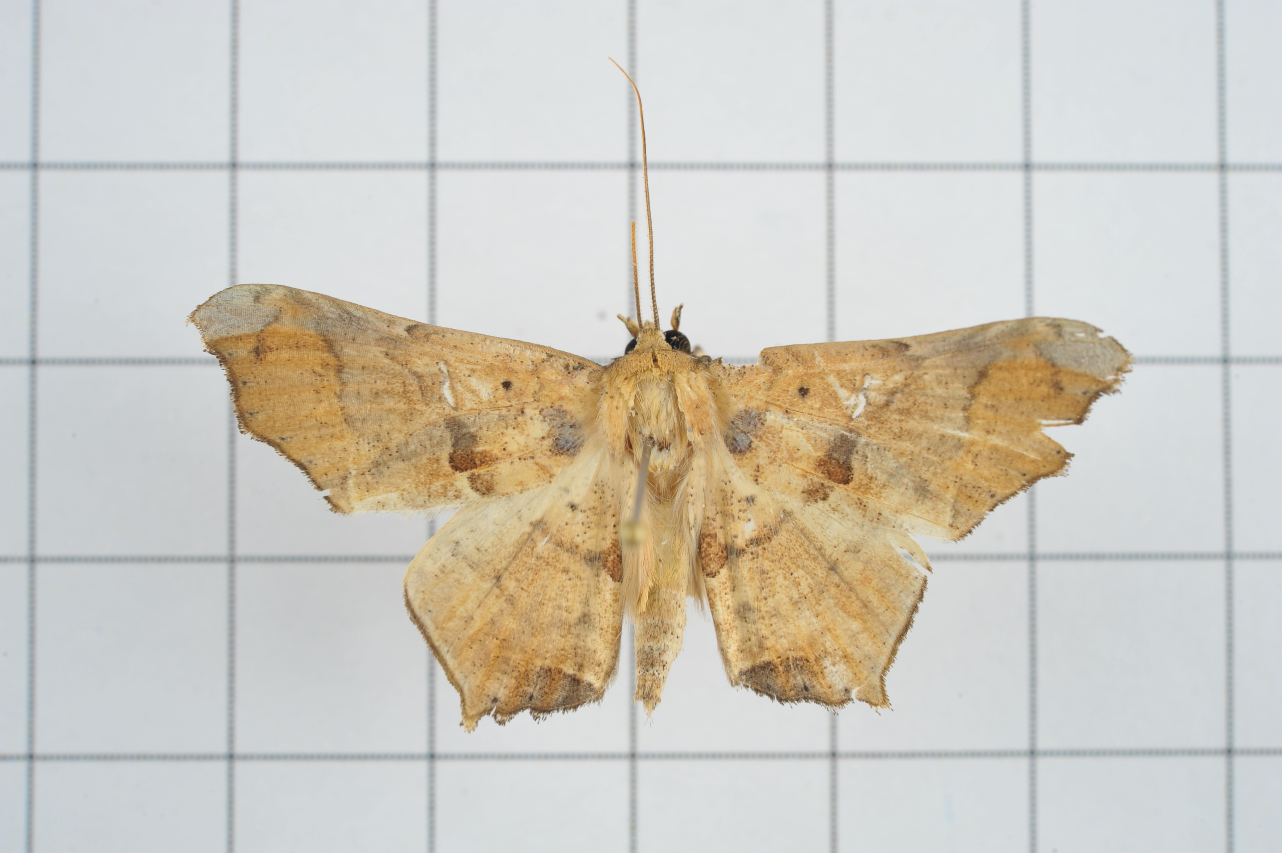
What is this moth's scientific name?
Semiothisops macariata
